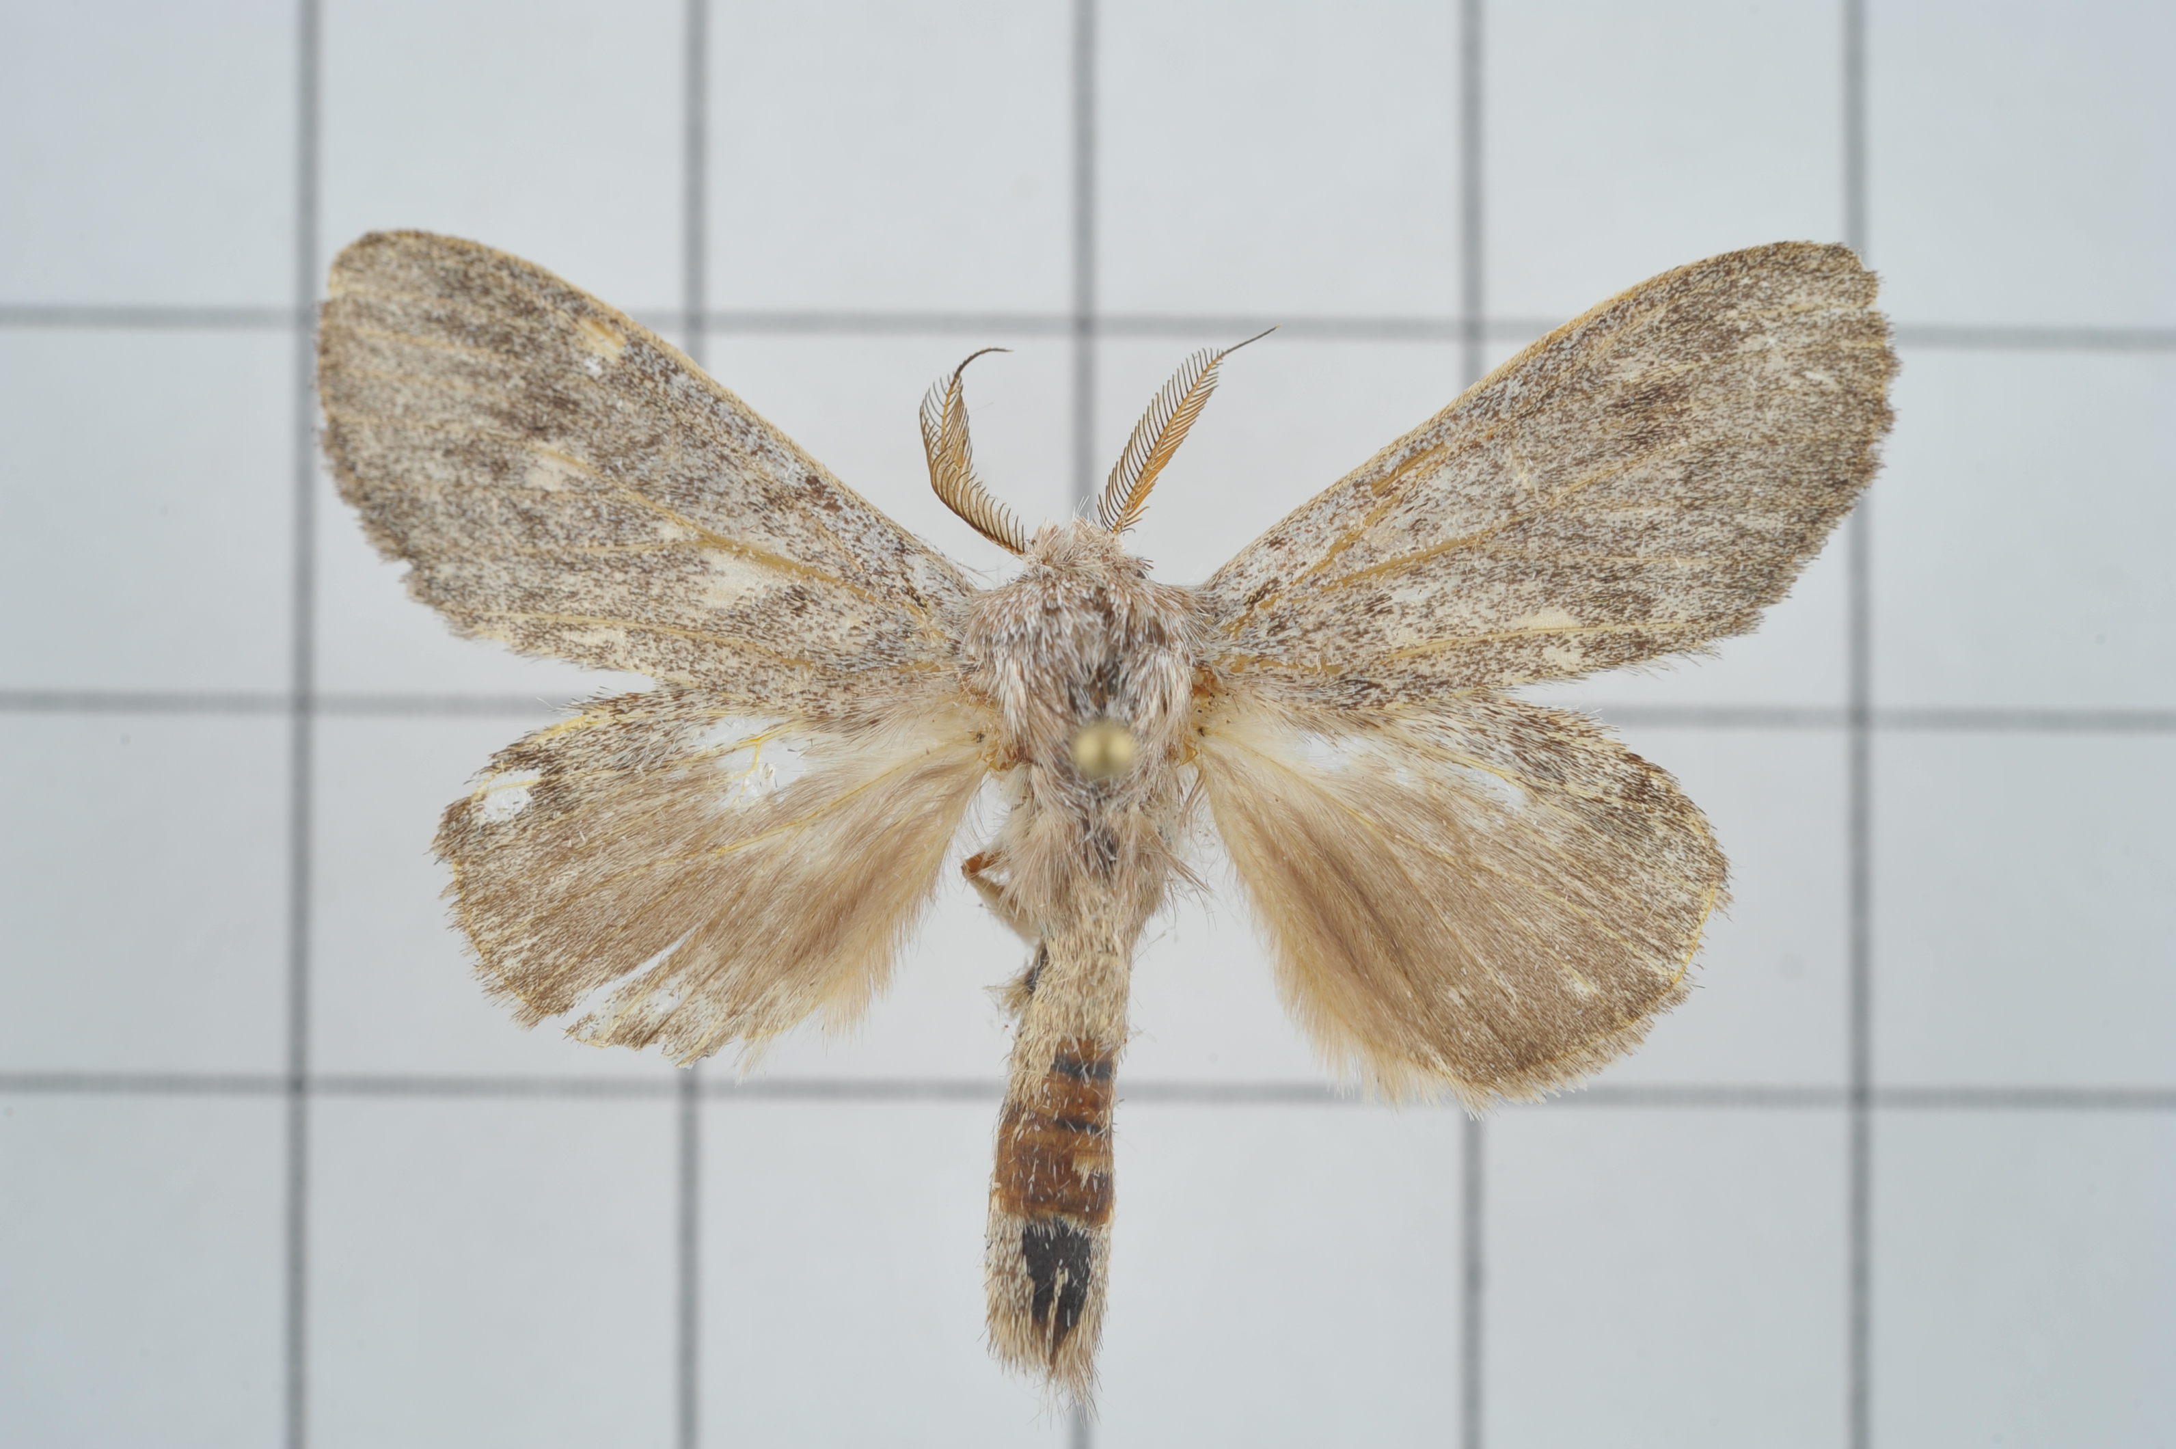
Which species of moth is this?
Syntypistis subgeneris subgeneris
